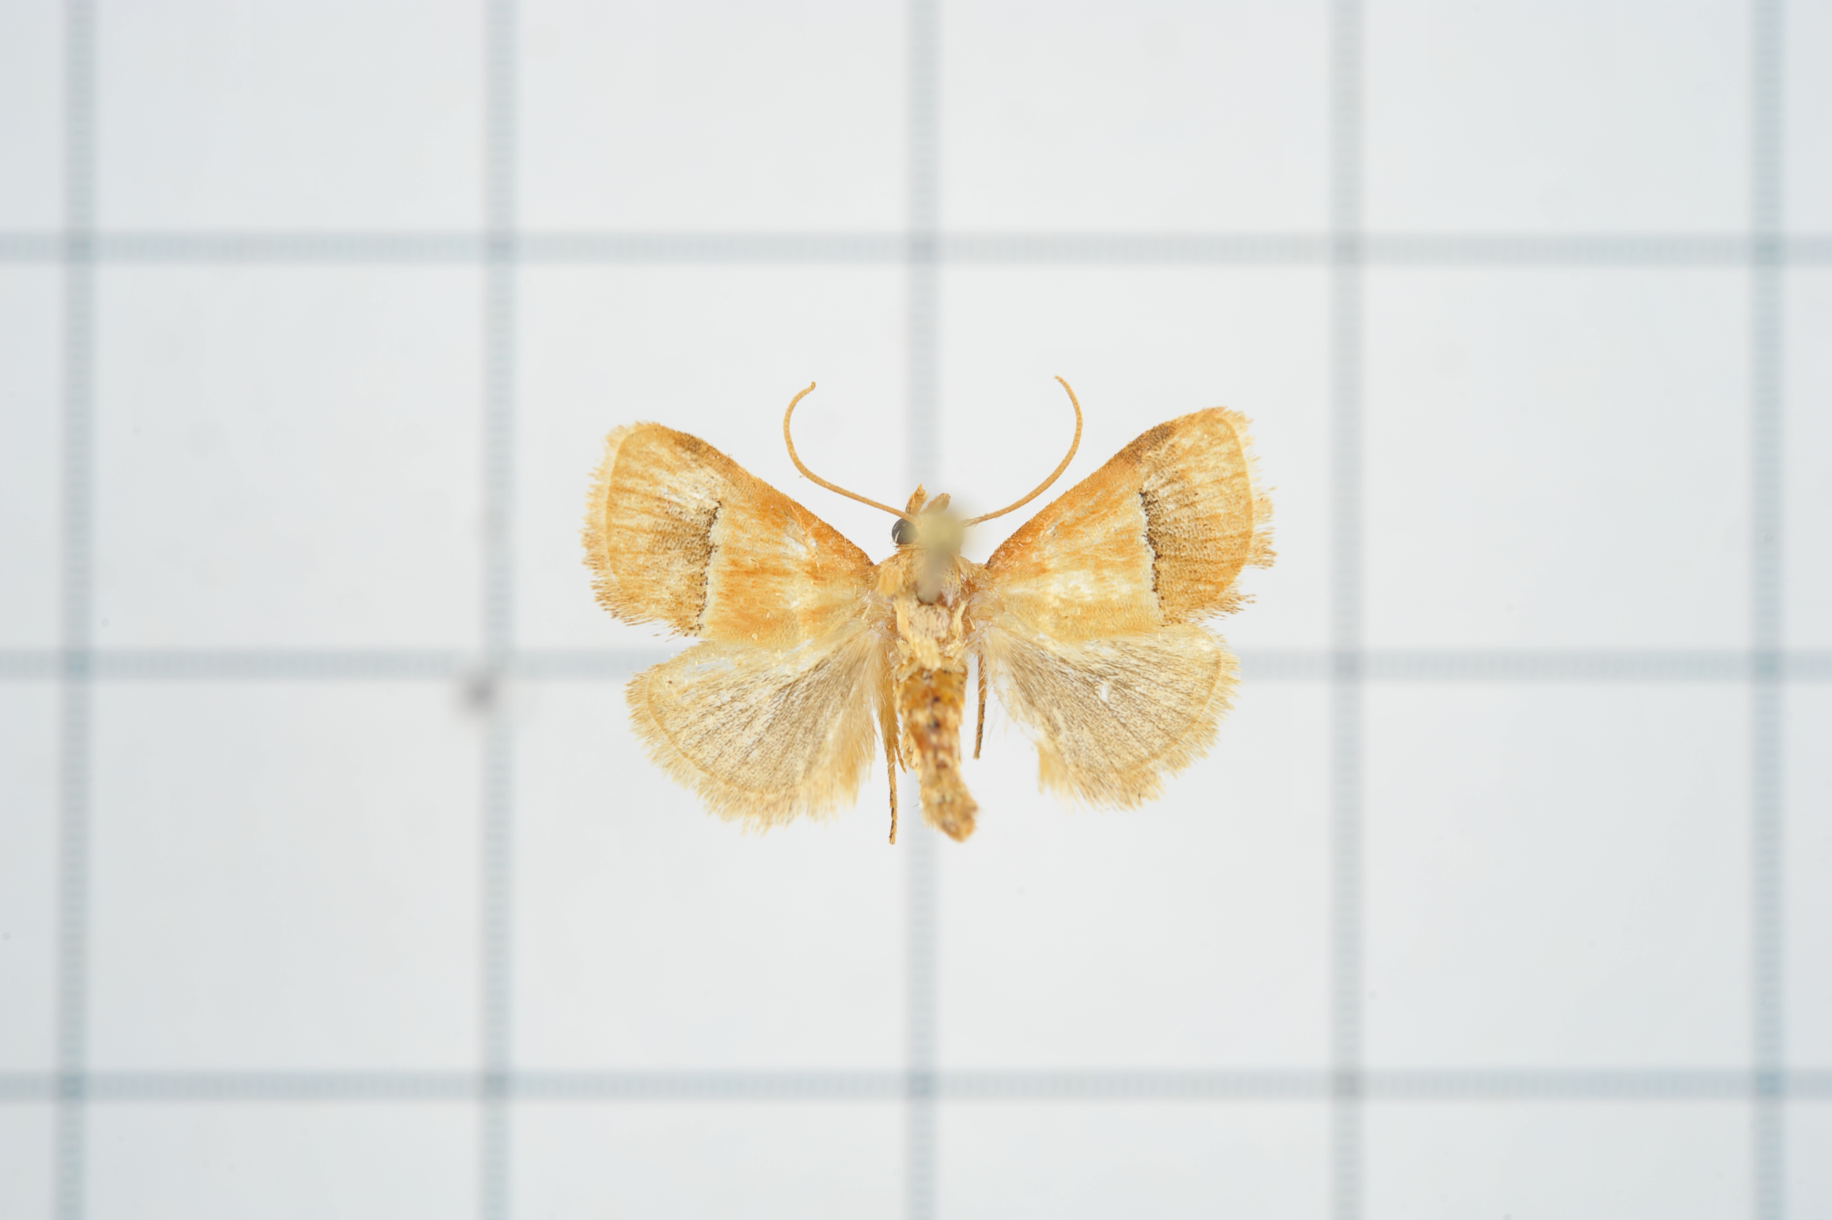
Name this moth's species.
Trichogyia limacodiformis
